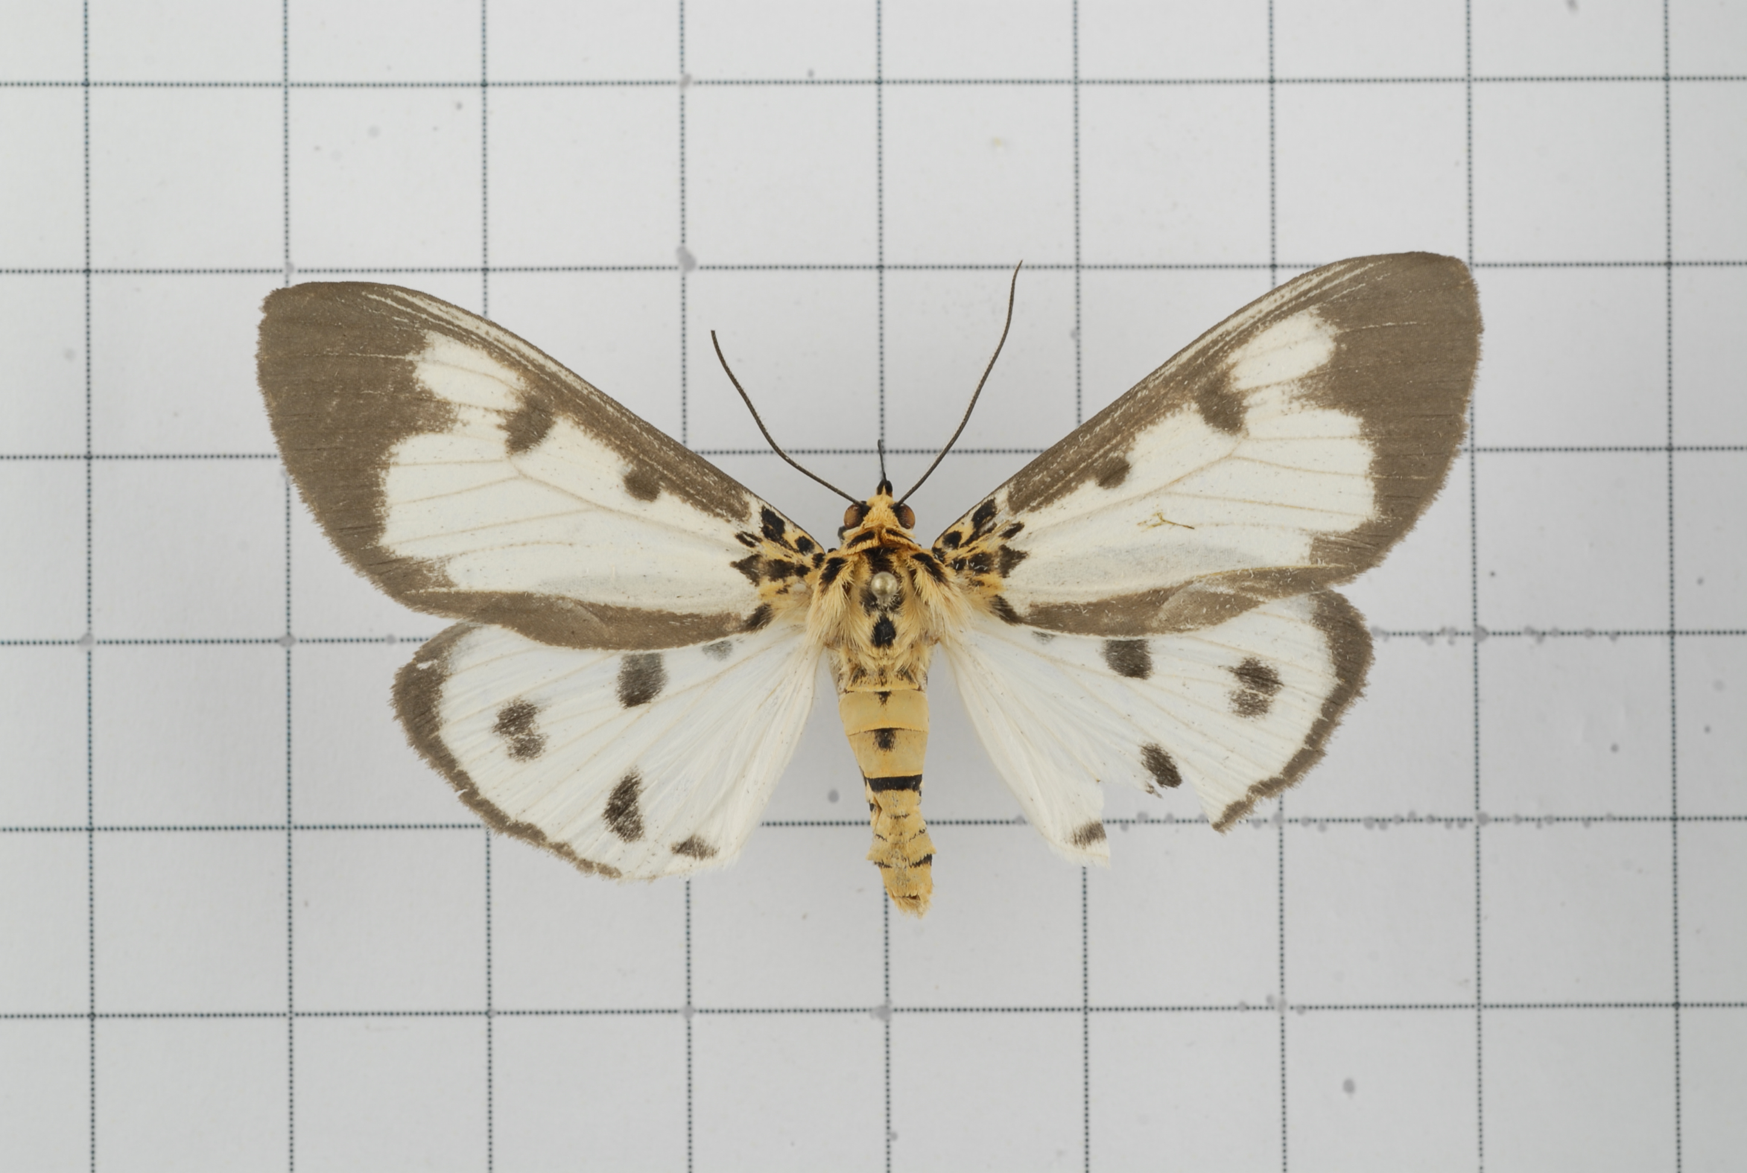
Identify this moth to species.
Asota plana lacteata
